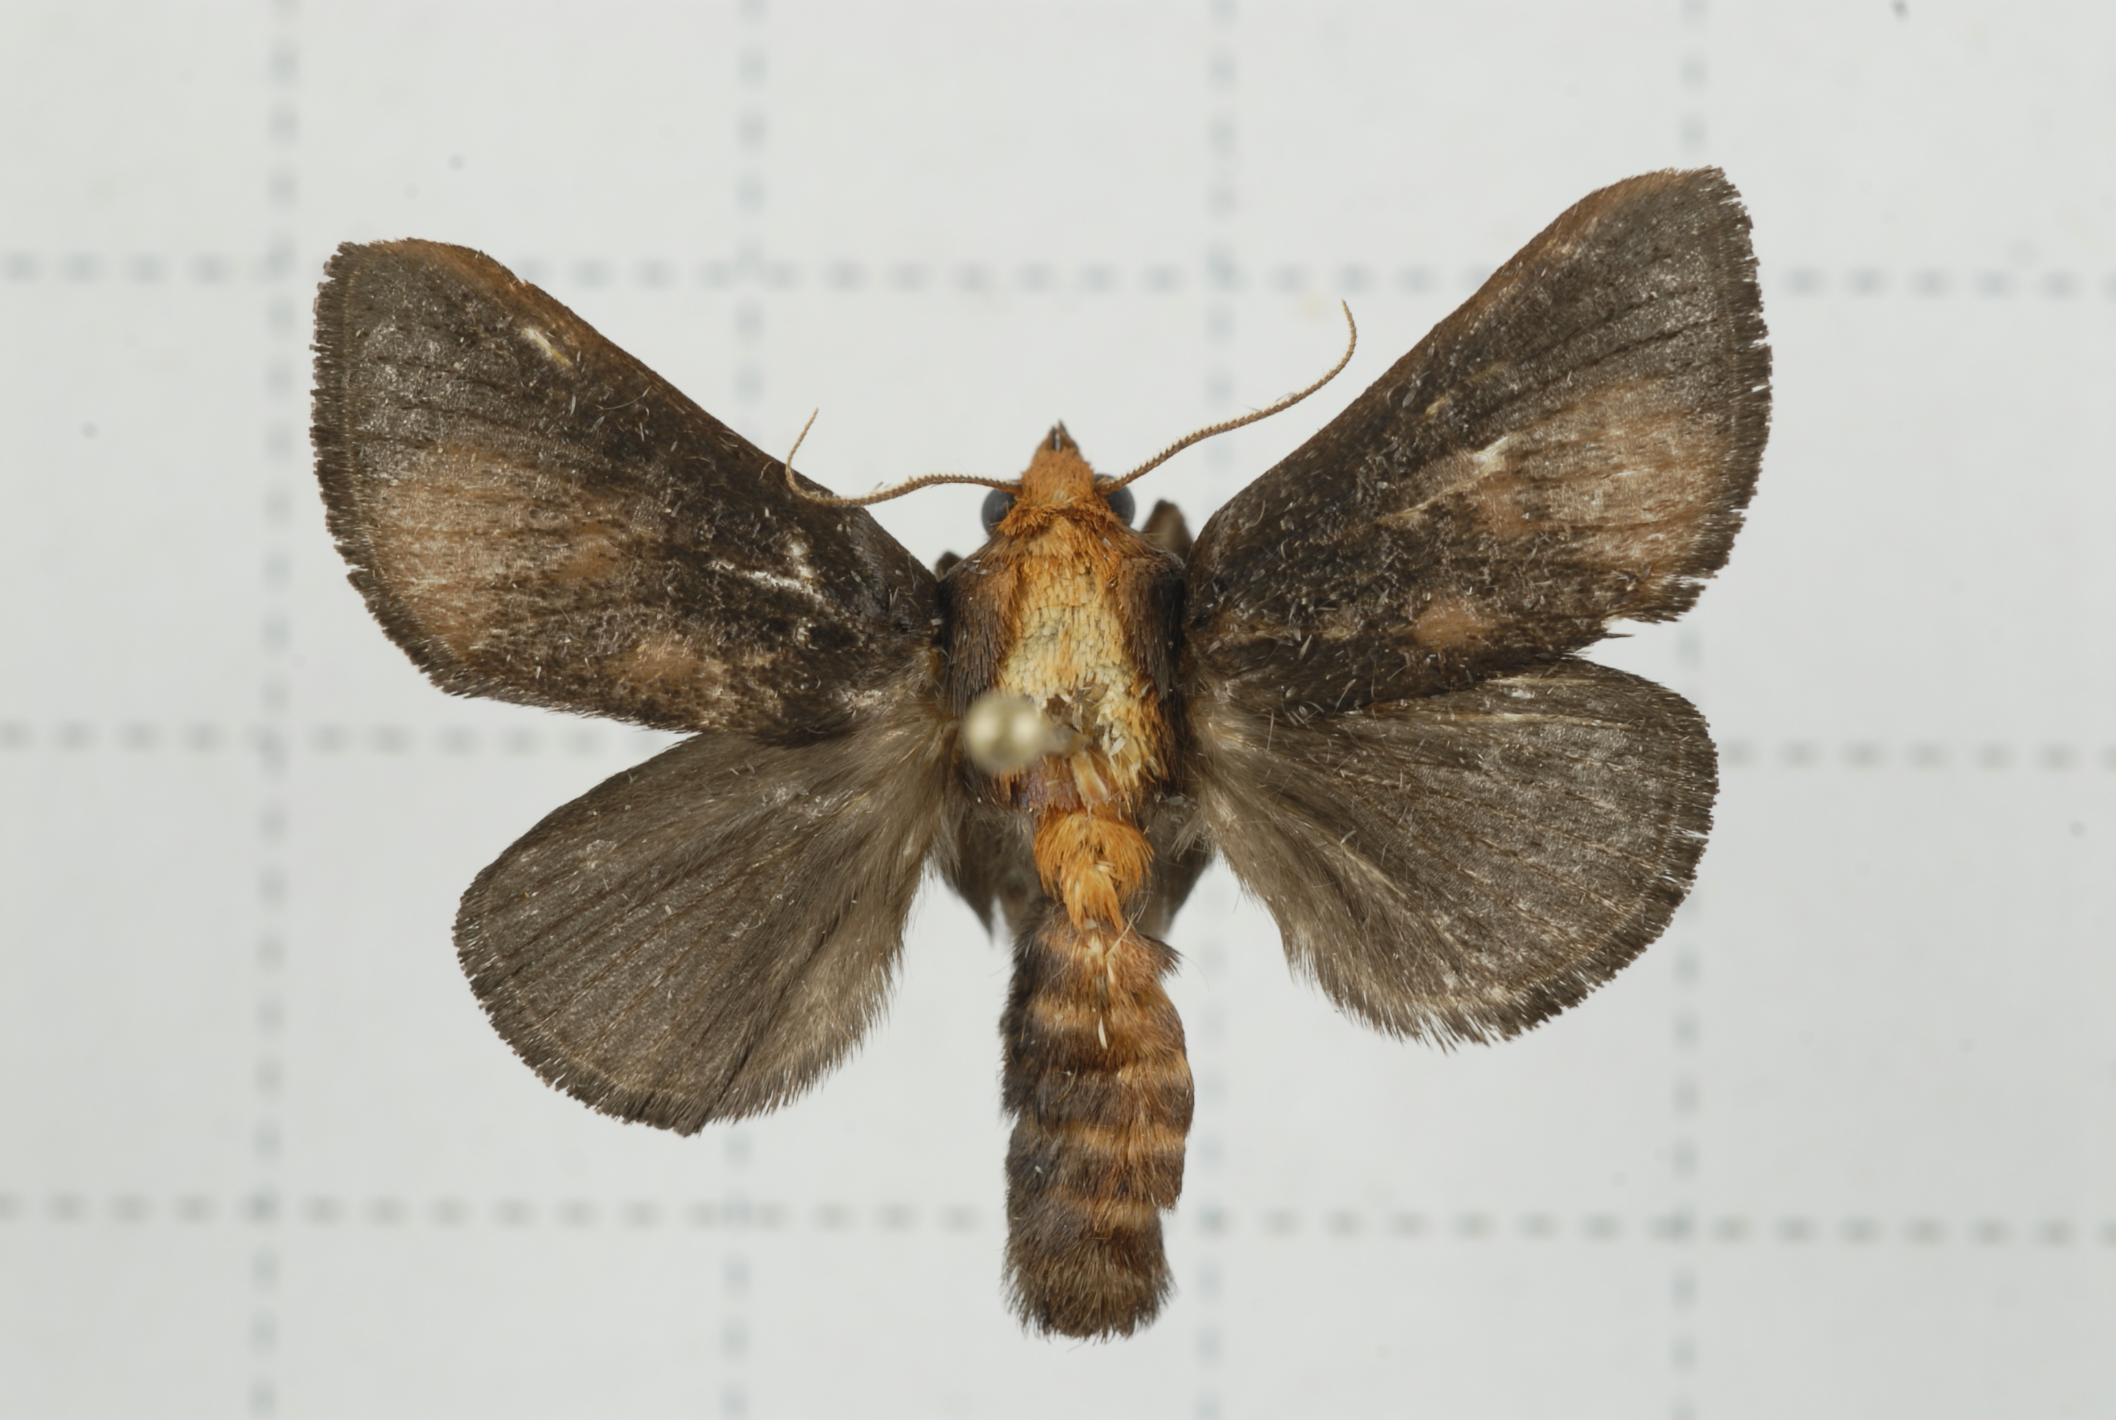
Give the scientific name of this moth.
Iraga rugosa
